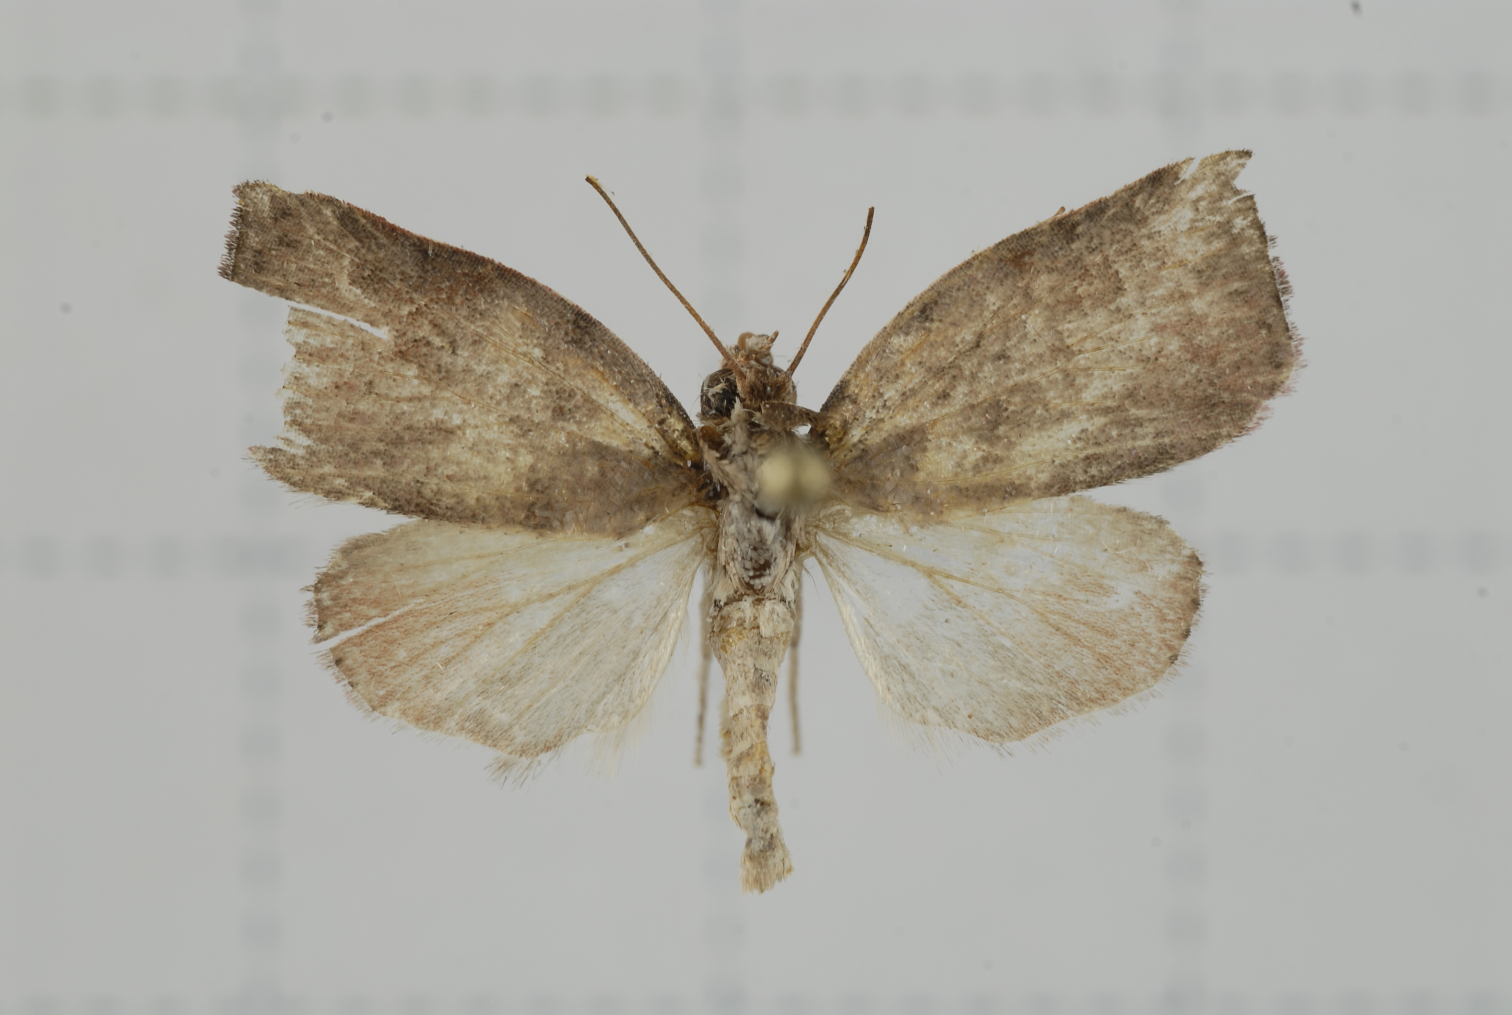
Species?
Beara tortriciformis
